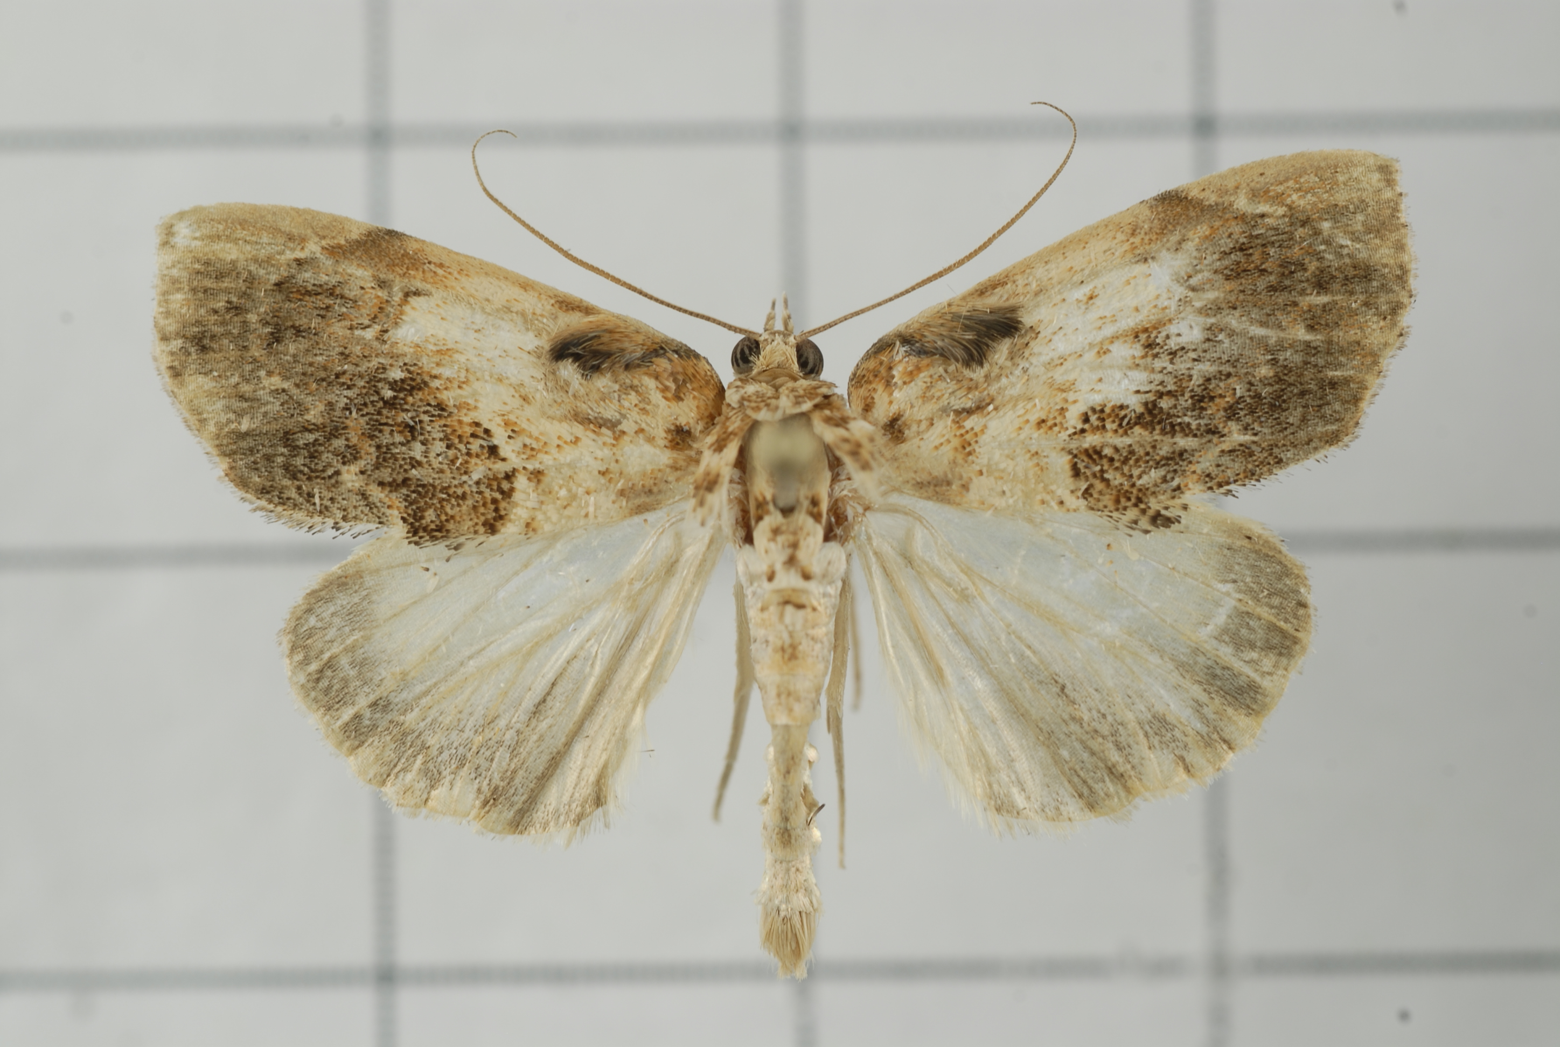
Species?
Crocidolomia subhirsutalis
